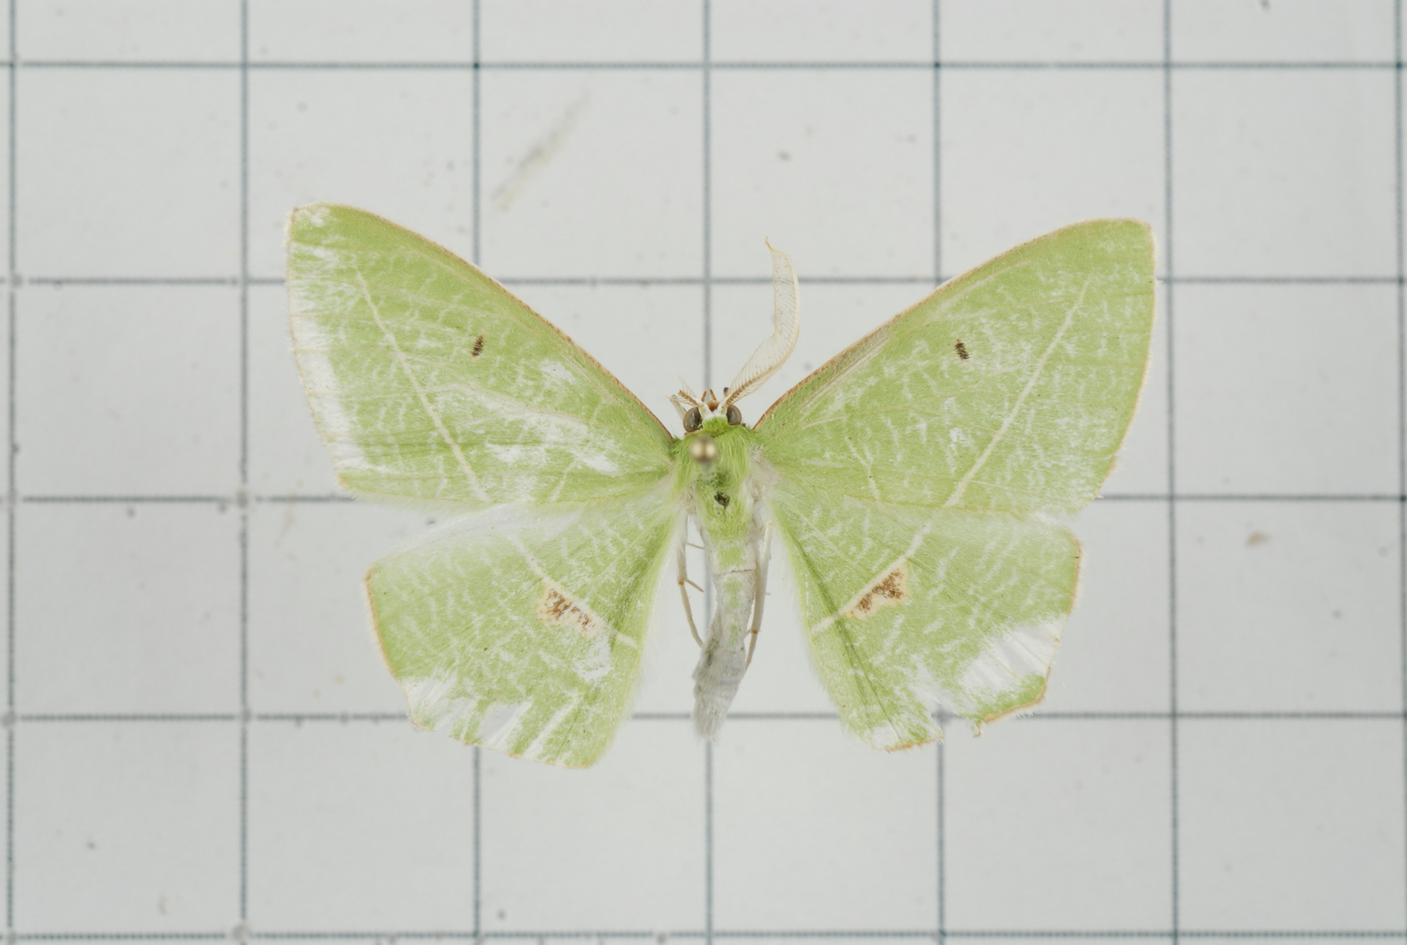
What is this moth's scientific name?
Tanaoctenia haliaria
